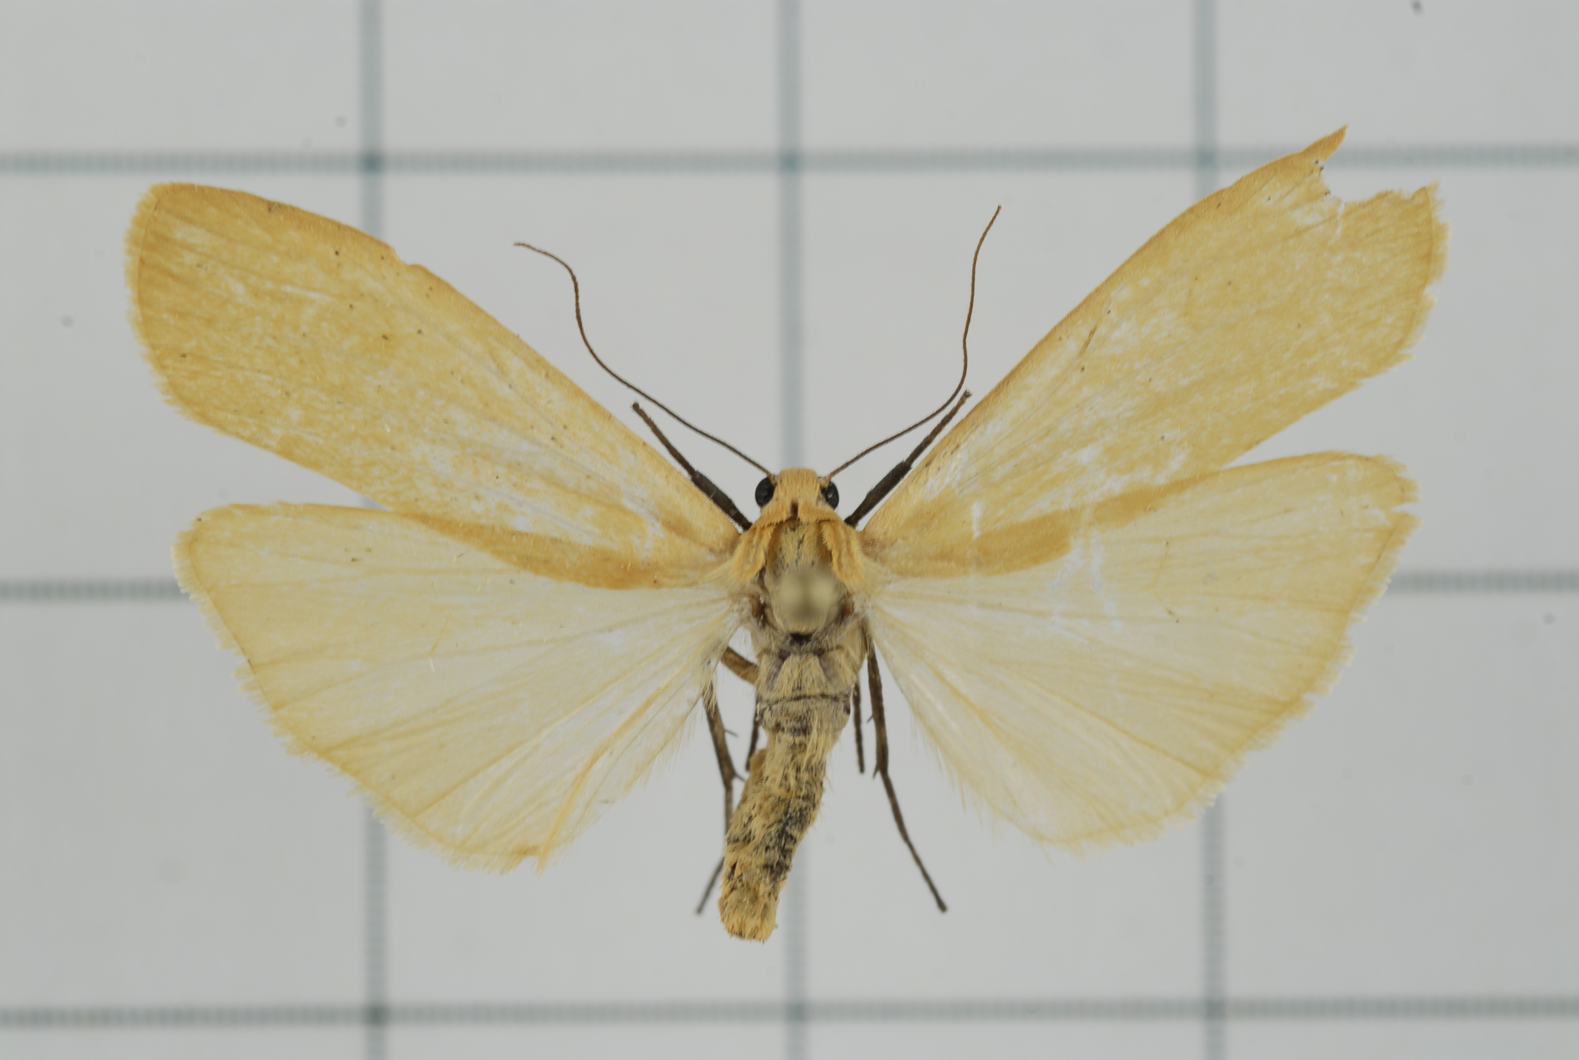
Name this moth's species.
Katha magnata magnata
